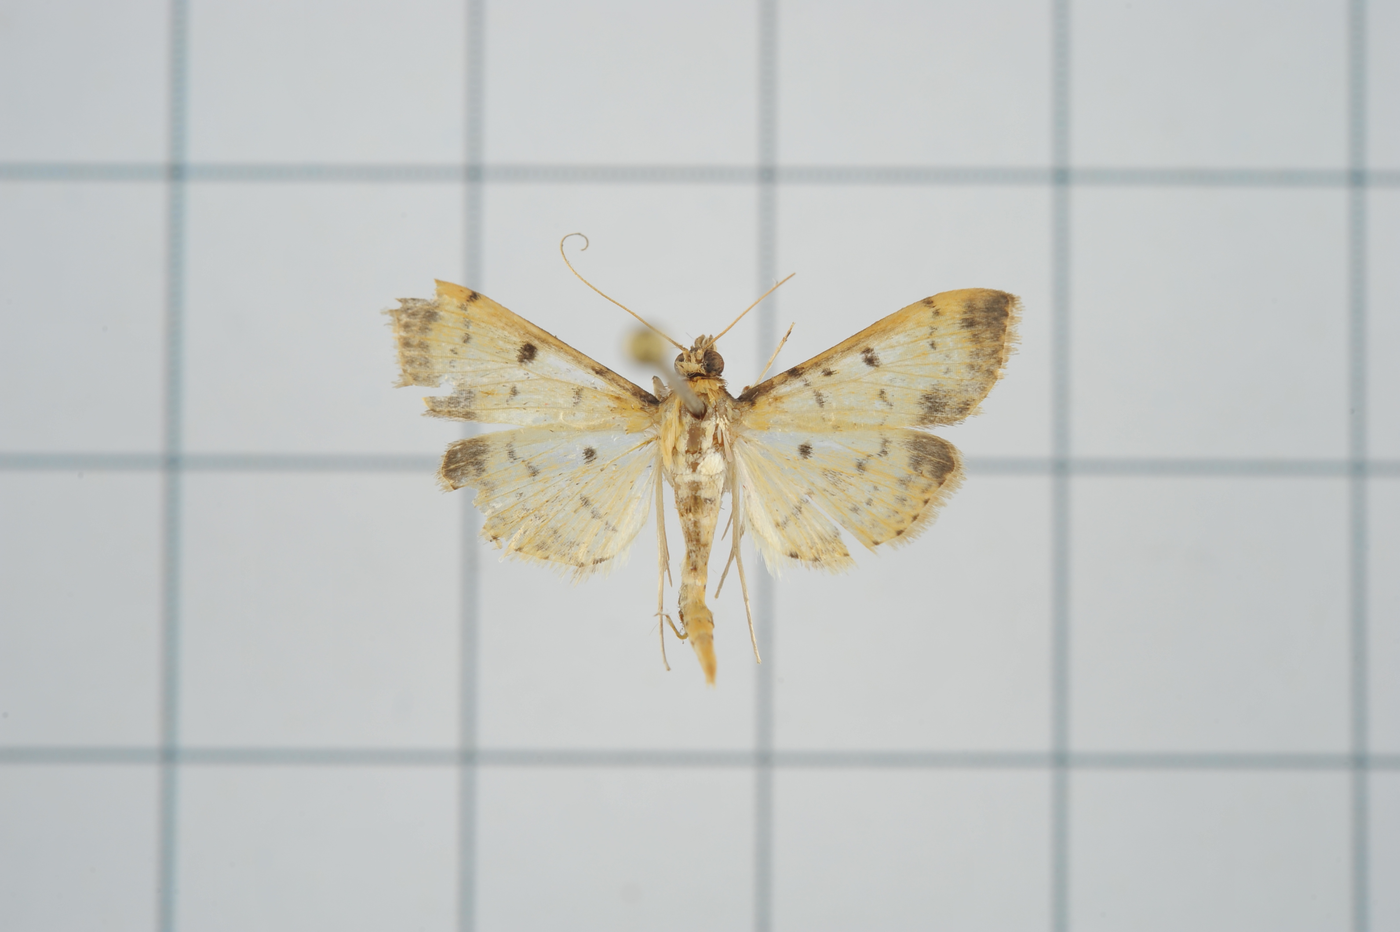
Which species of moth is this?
Herpetogramma cynaralis
